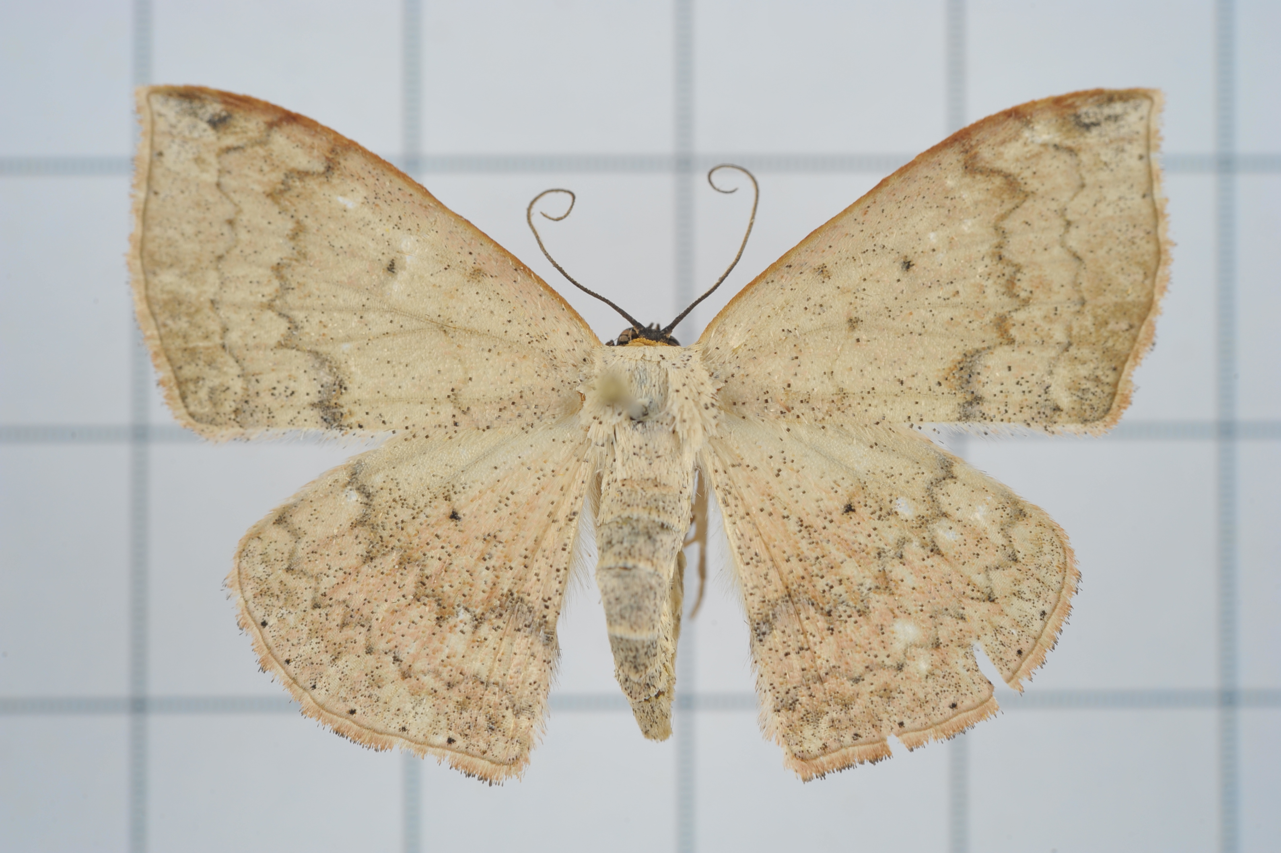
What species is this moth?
Somatina plynusaria
